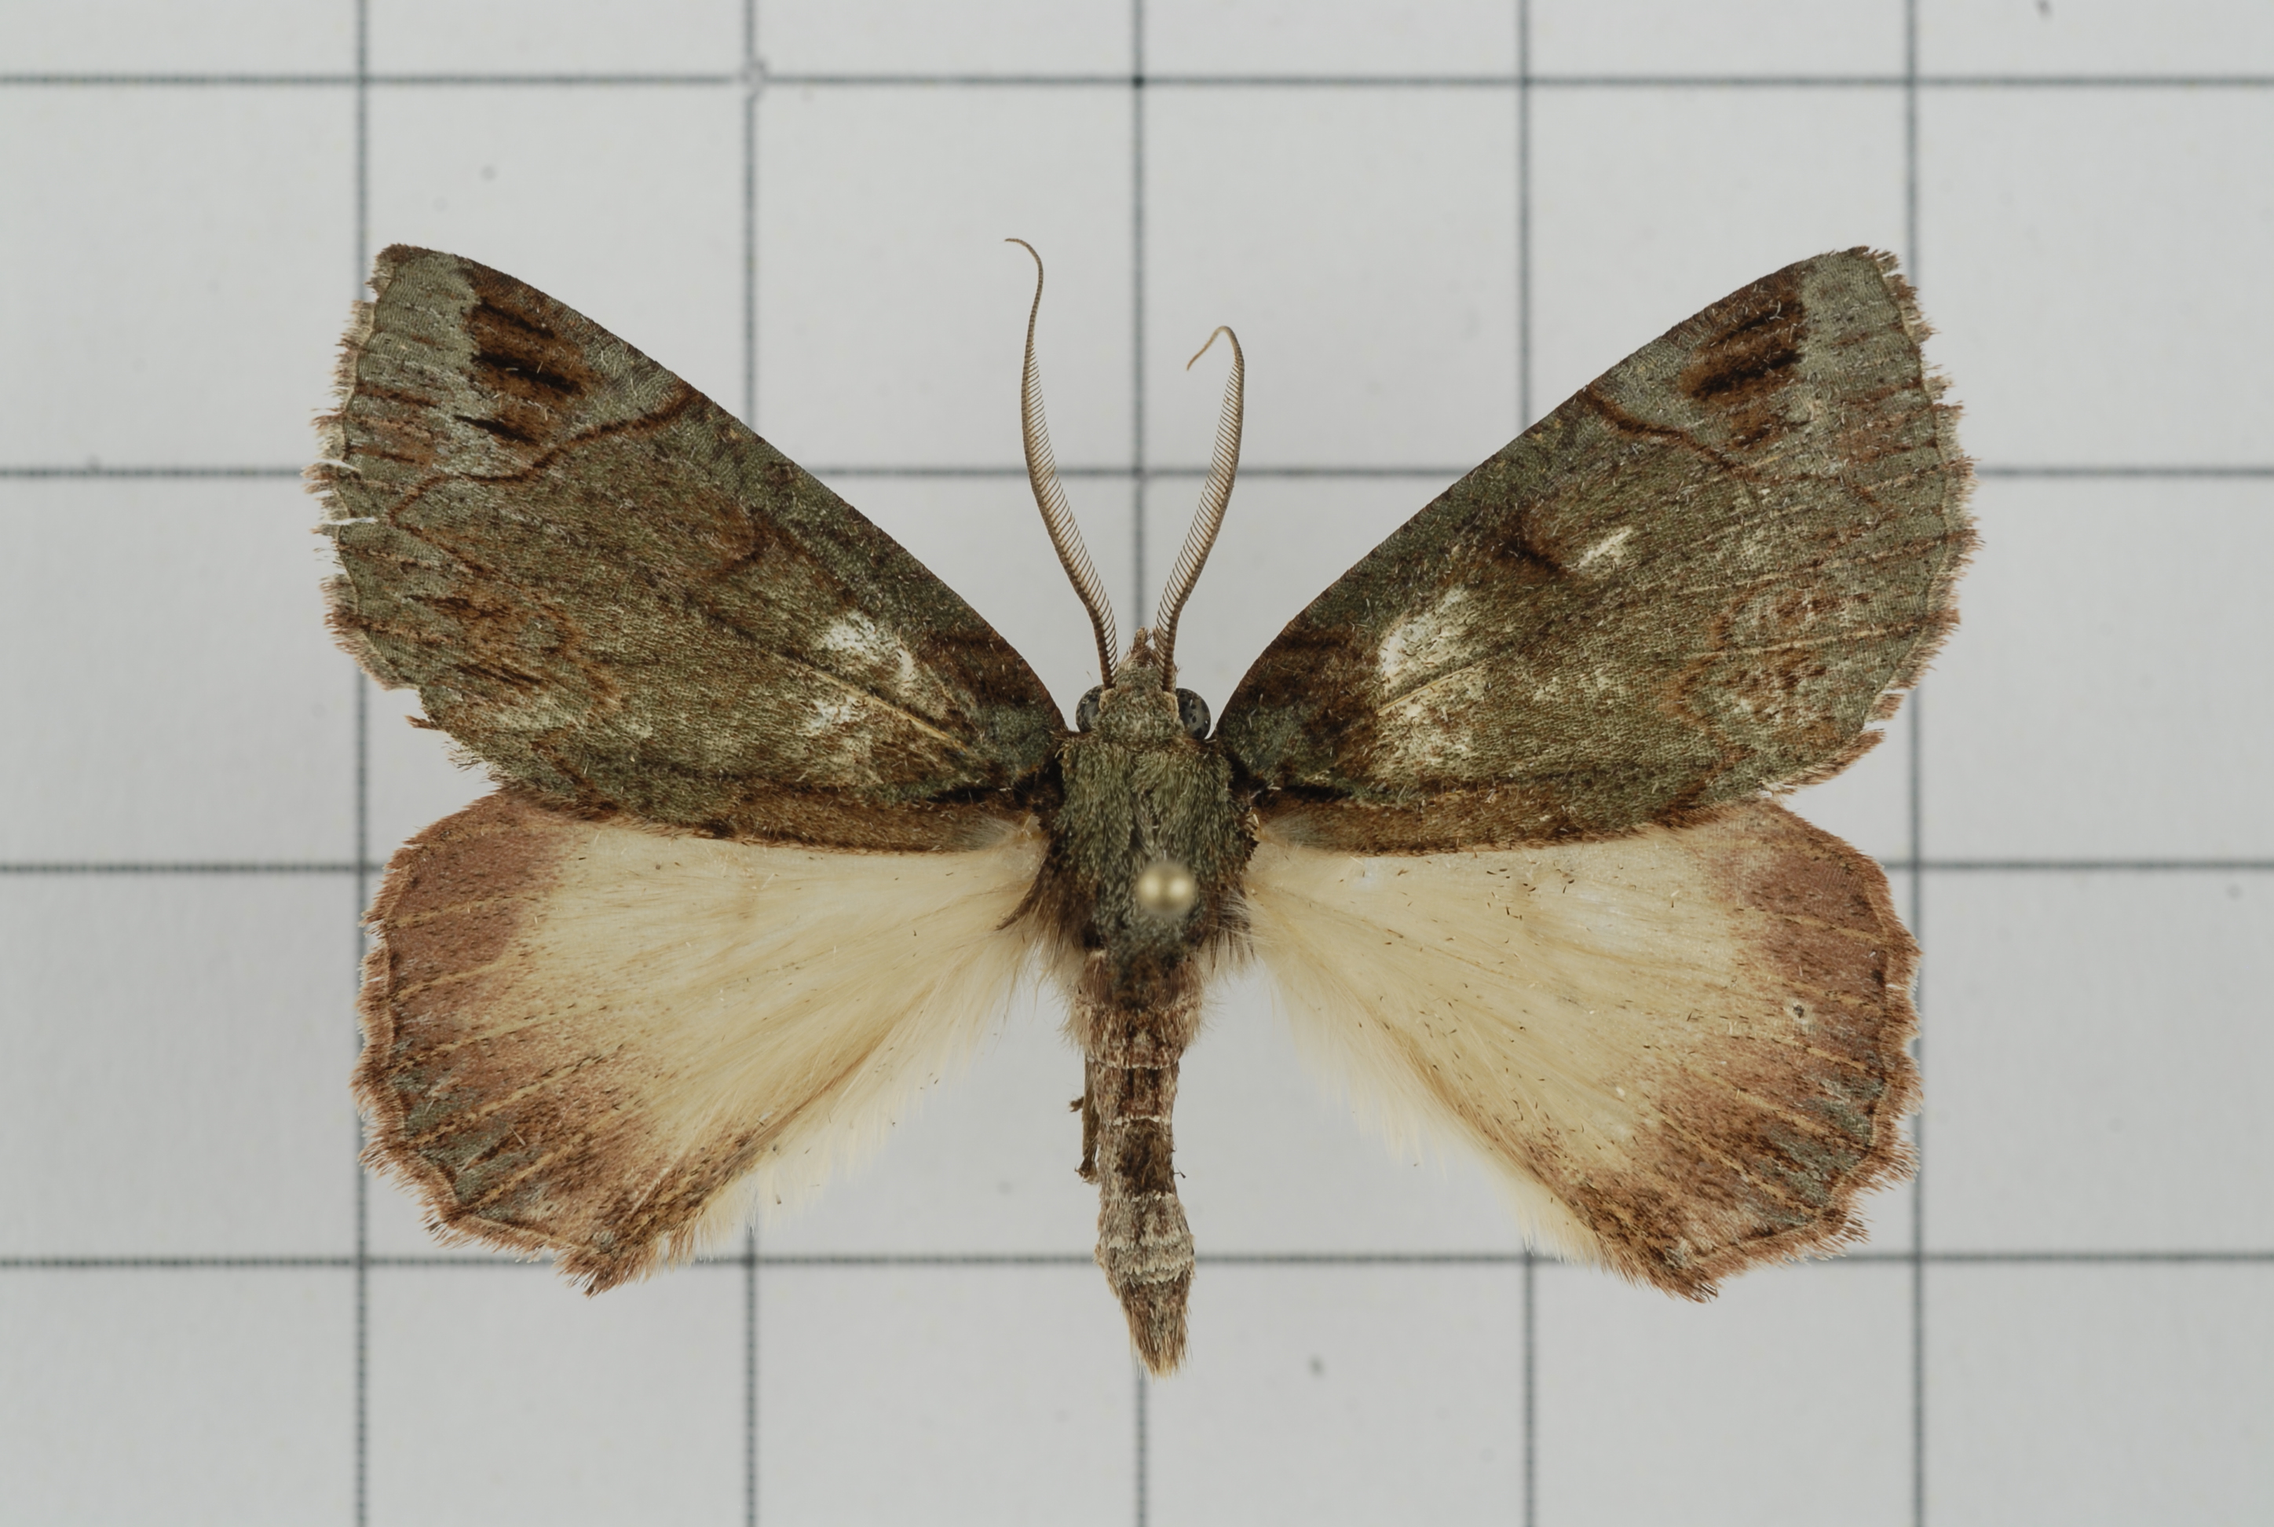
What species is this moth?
Dindica purpurata
